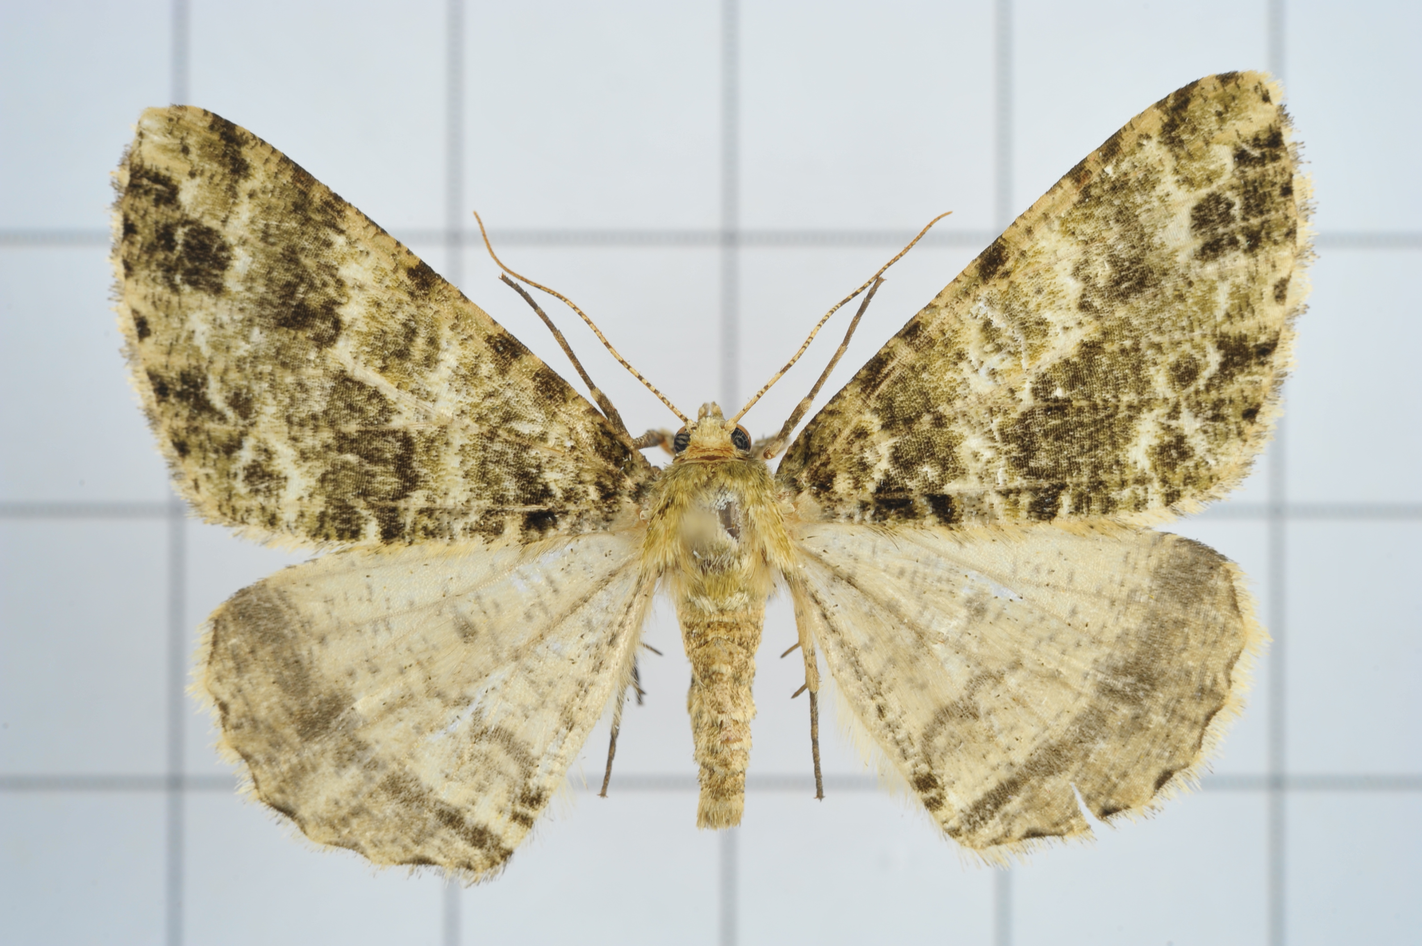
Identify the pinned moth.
Arichanna marginata
